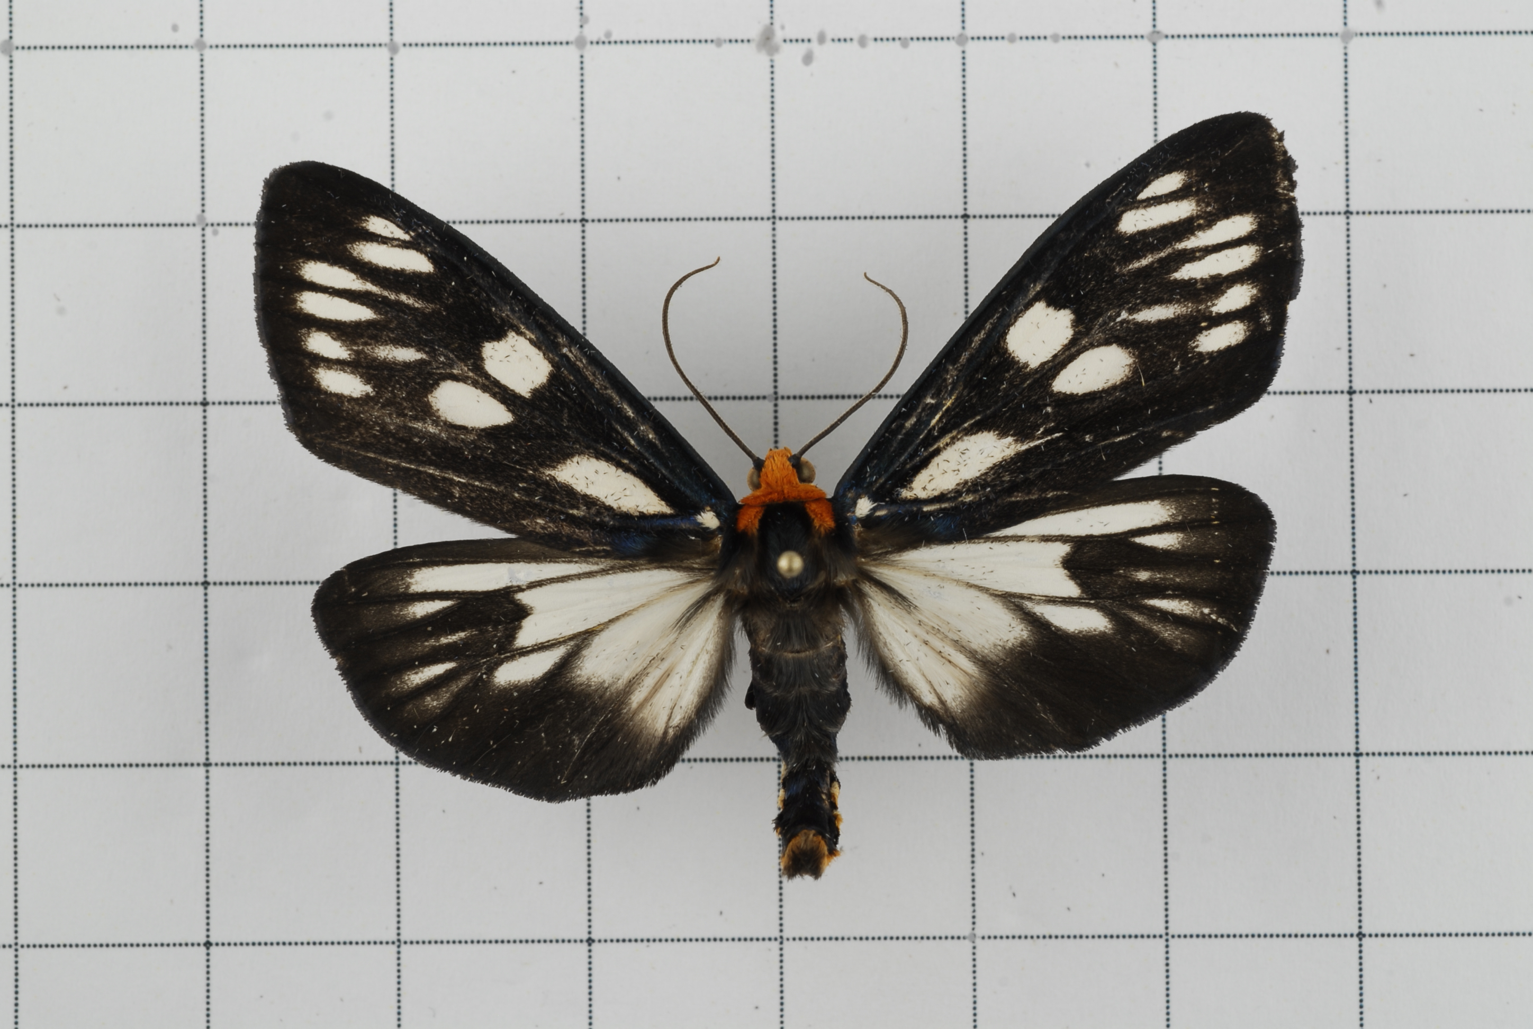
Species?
Macrobrochis gigas
